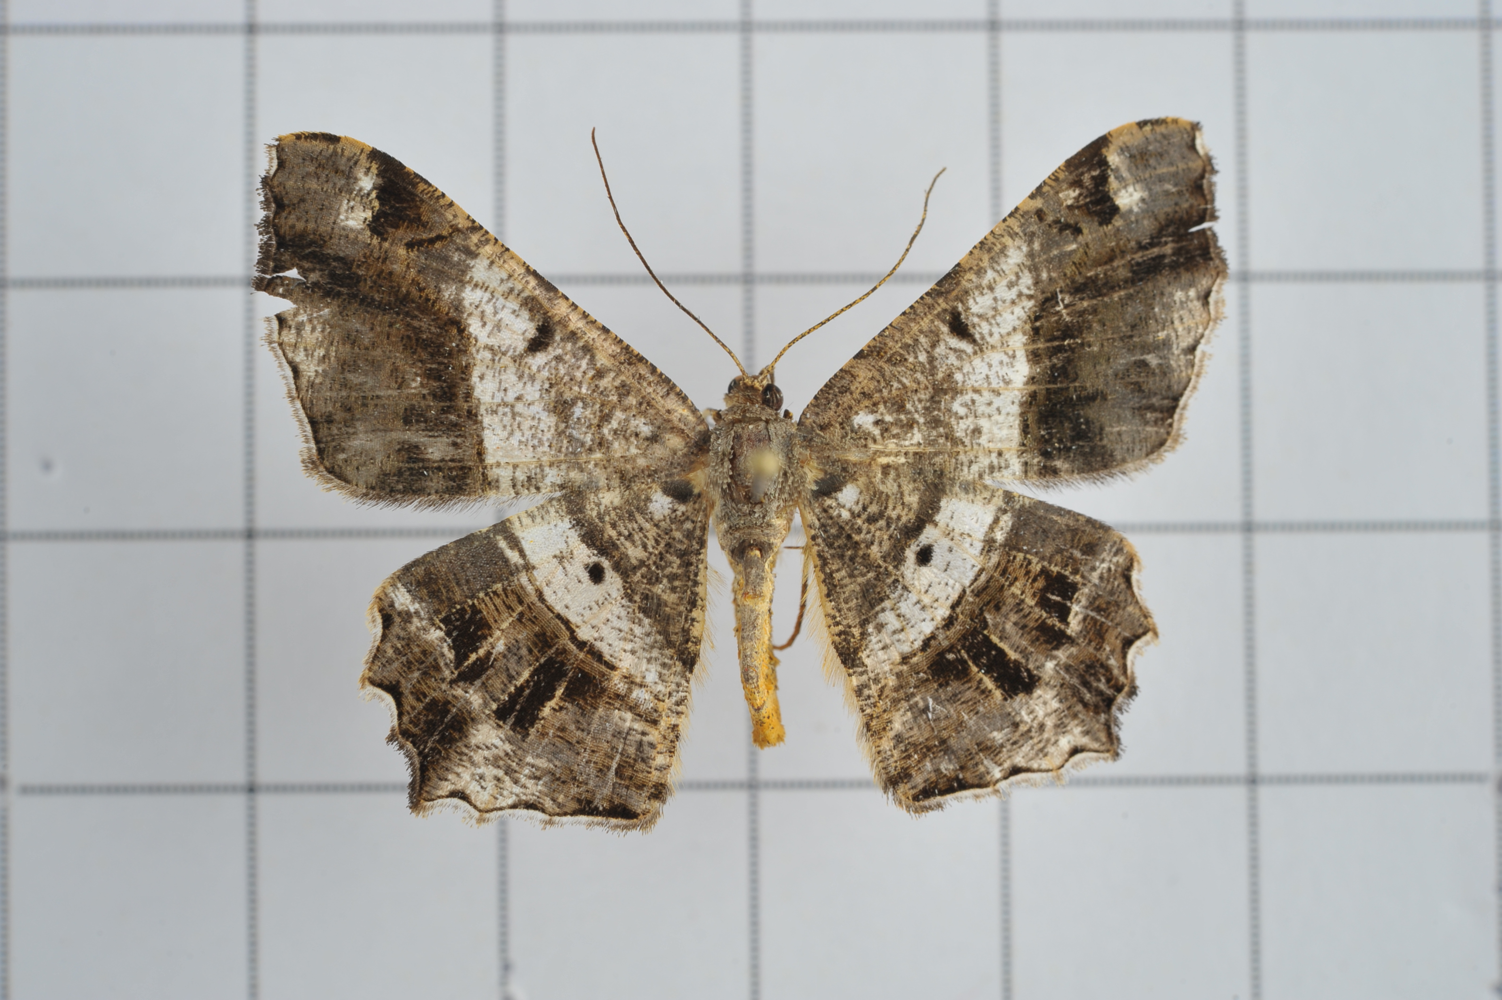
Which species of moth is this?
Chiasmia eleonora eleonora
